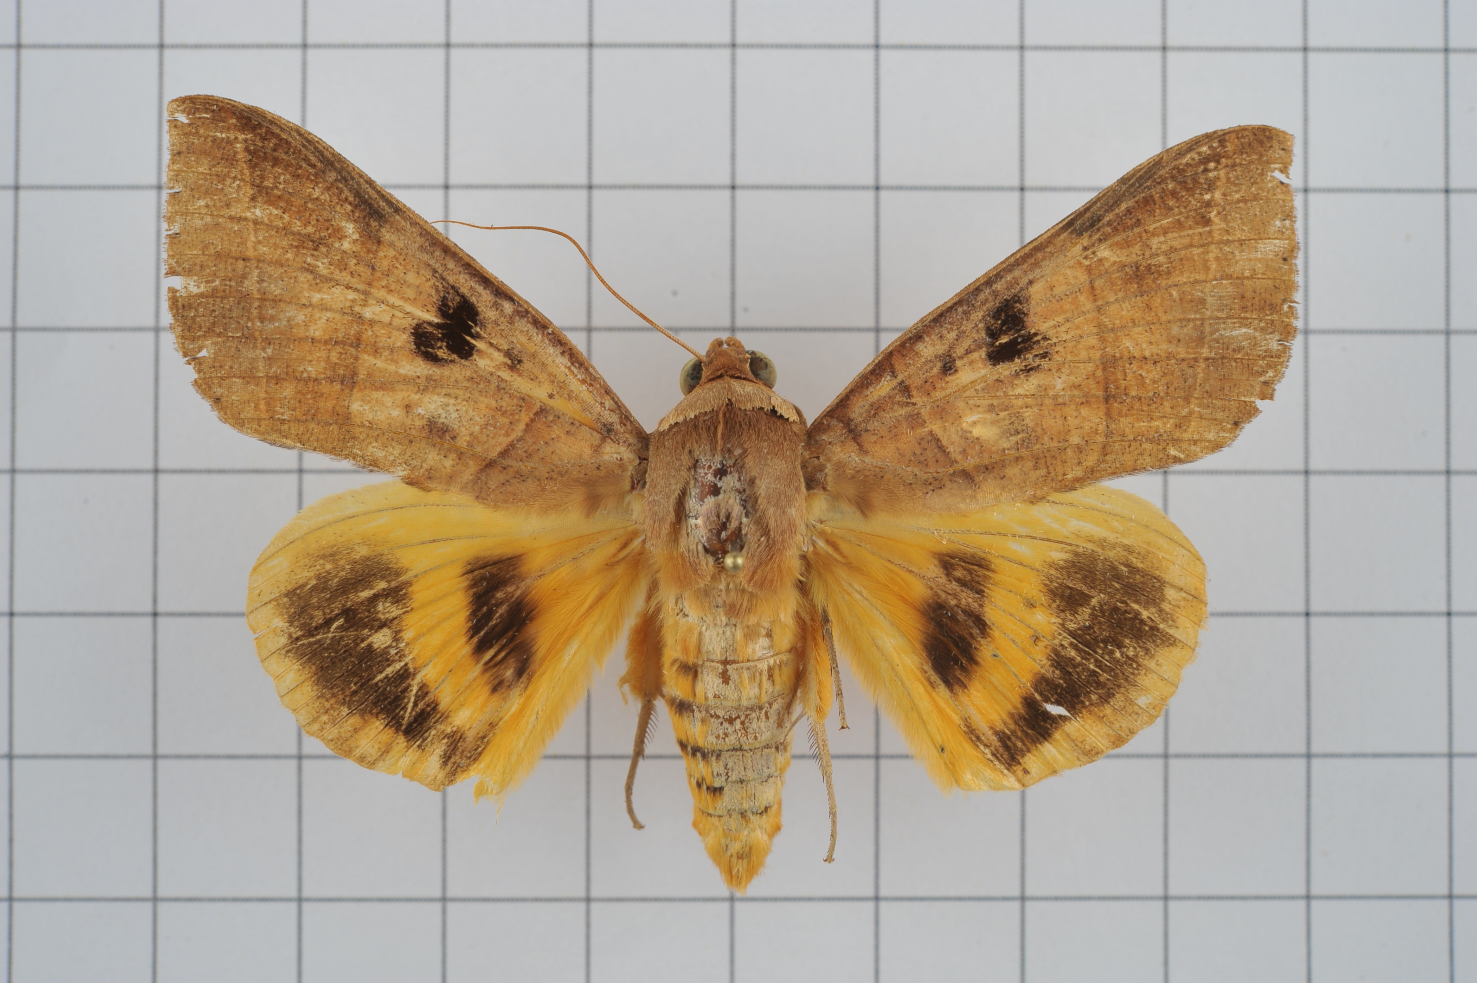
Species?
Thyas coronata
